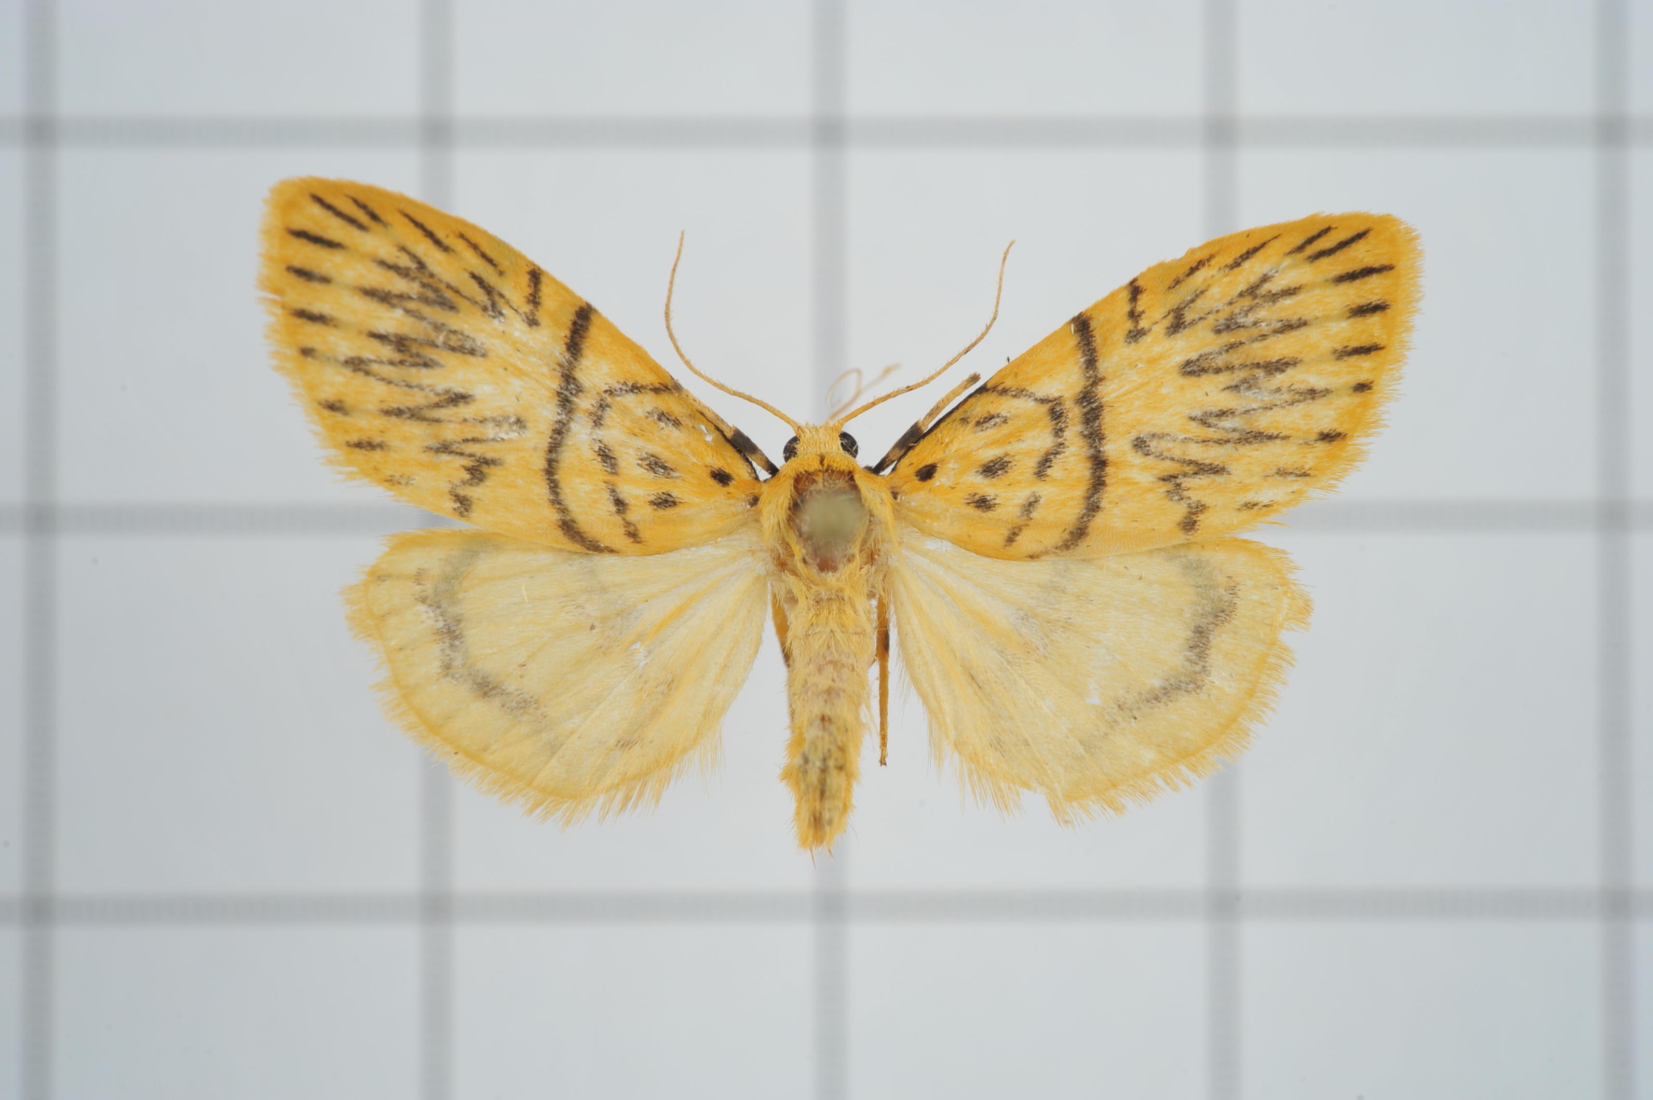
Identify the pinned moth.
Ammatho takamukui
